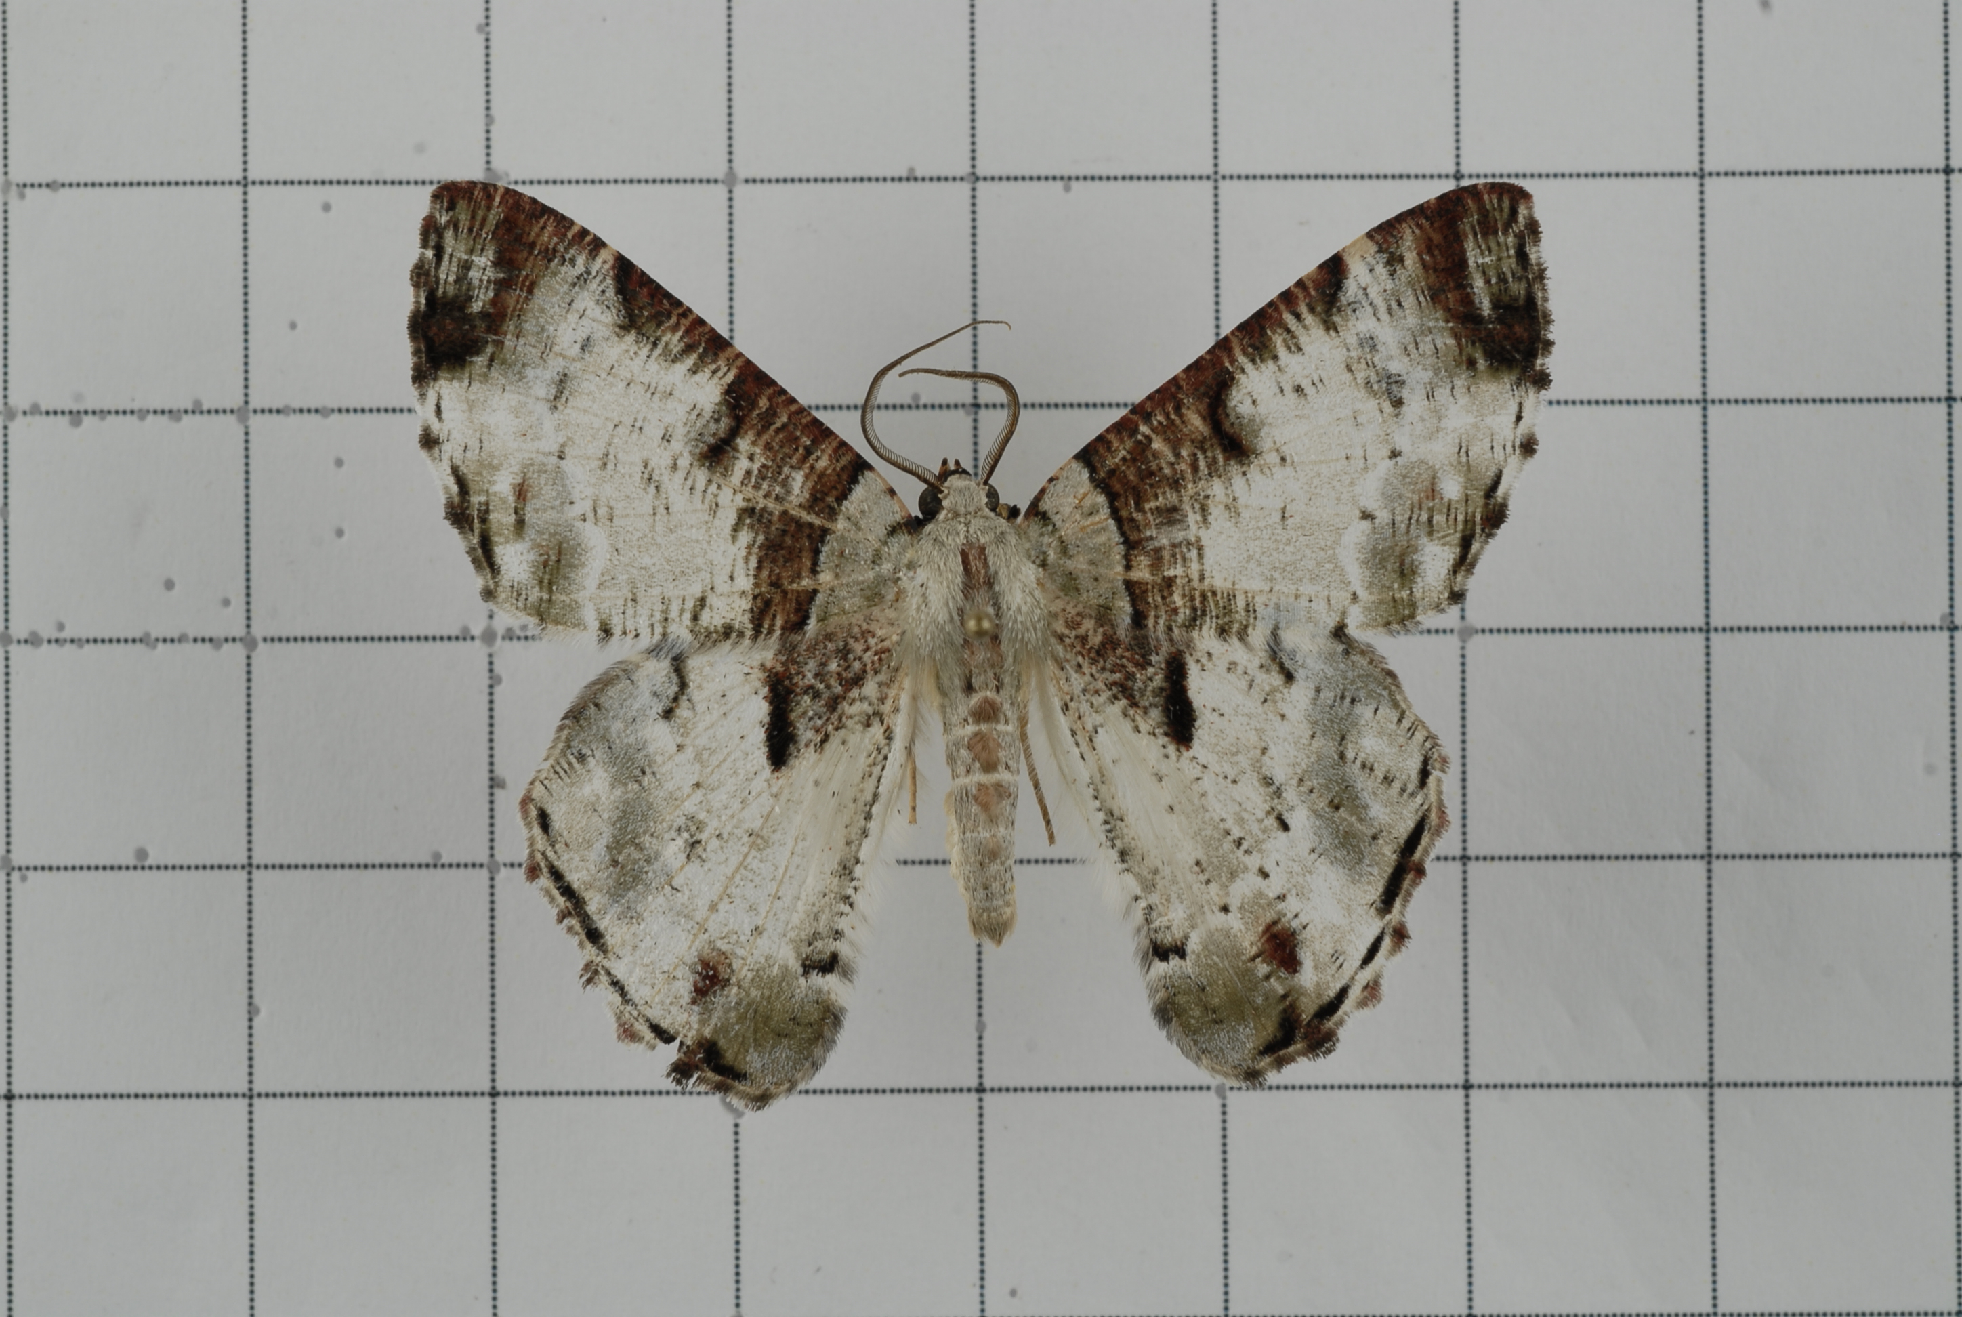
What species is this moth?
Pachyodes subtrita subtrita
